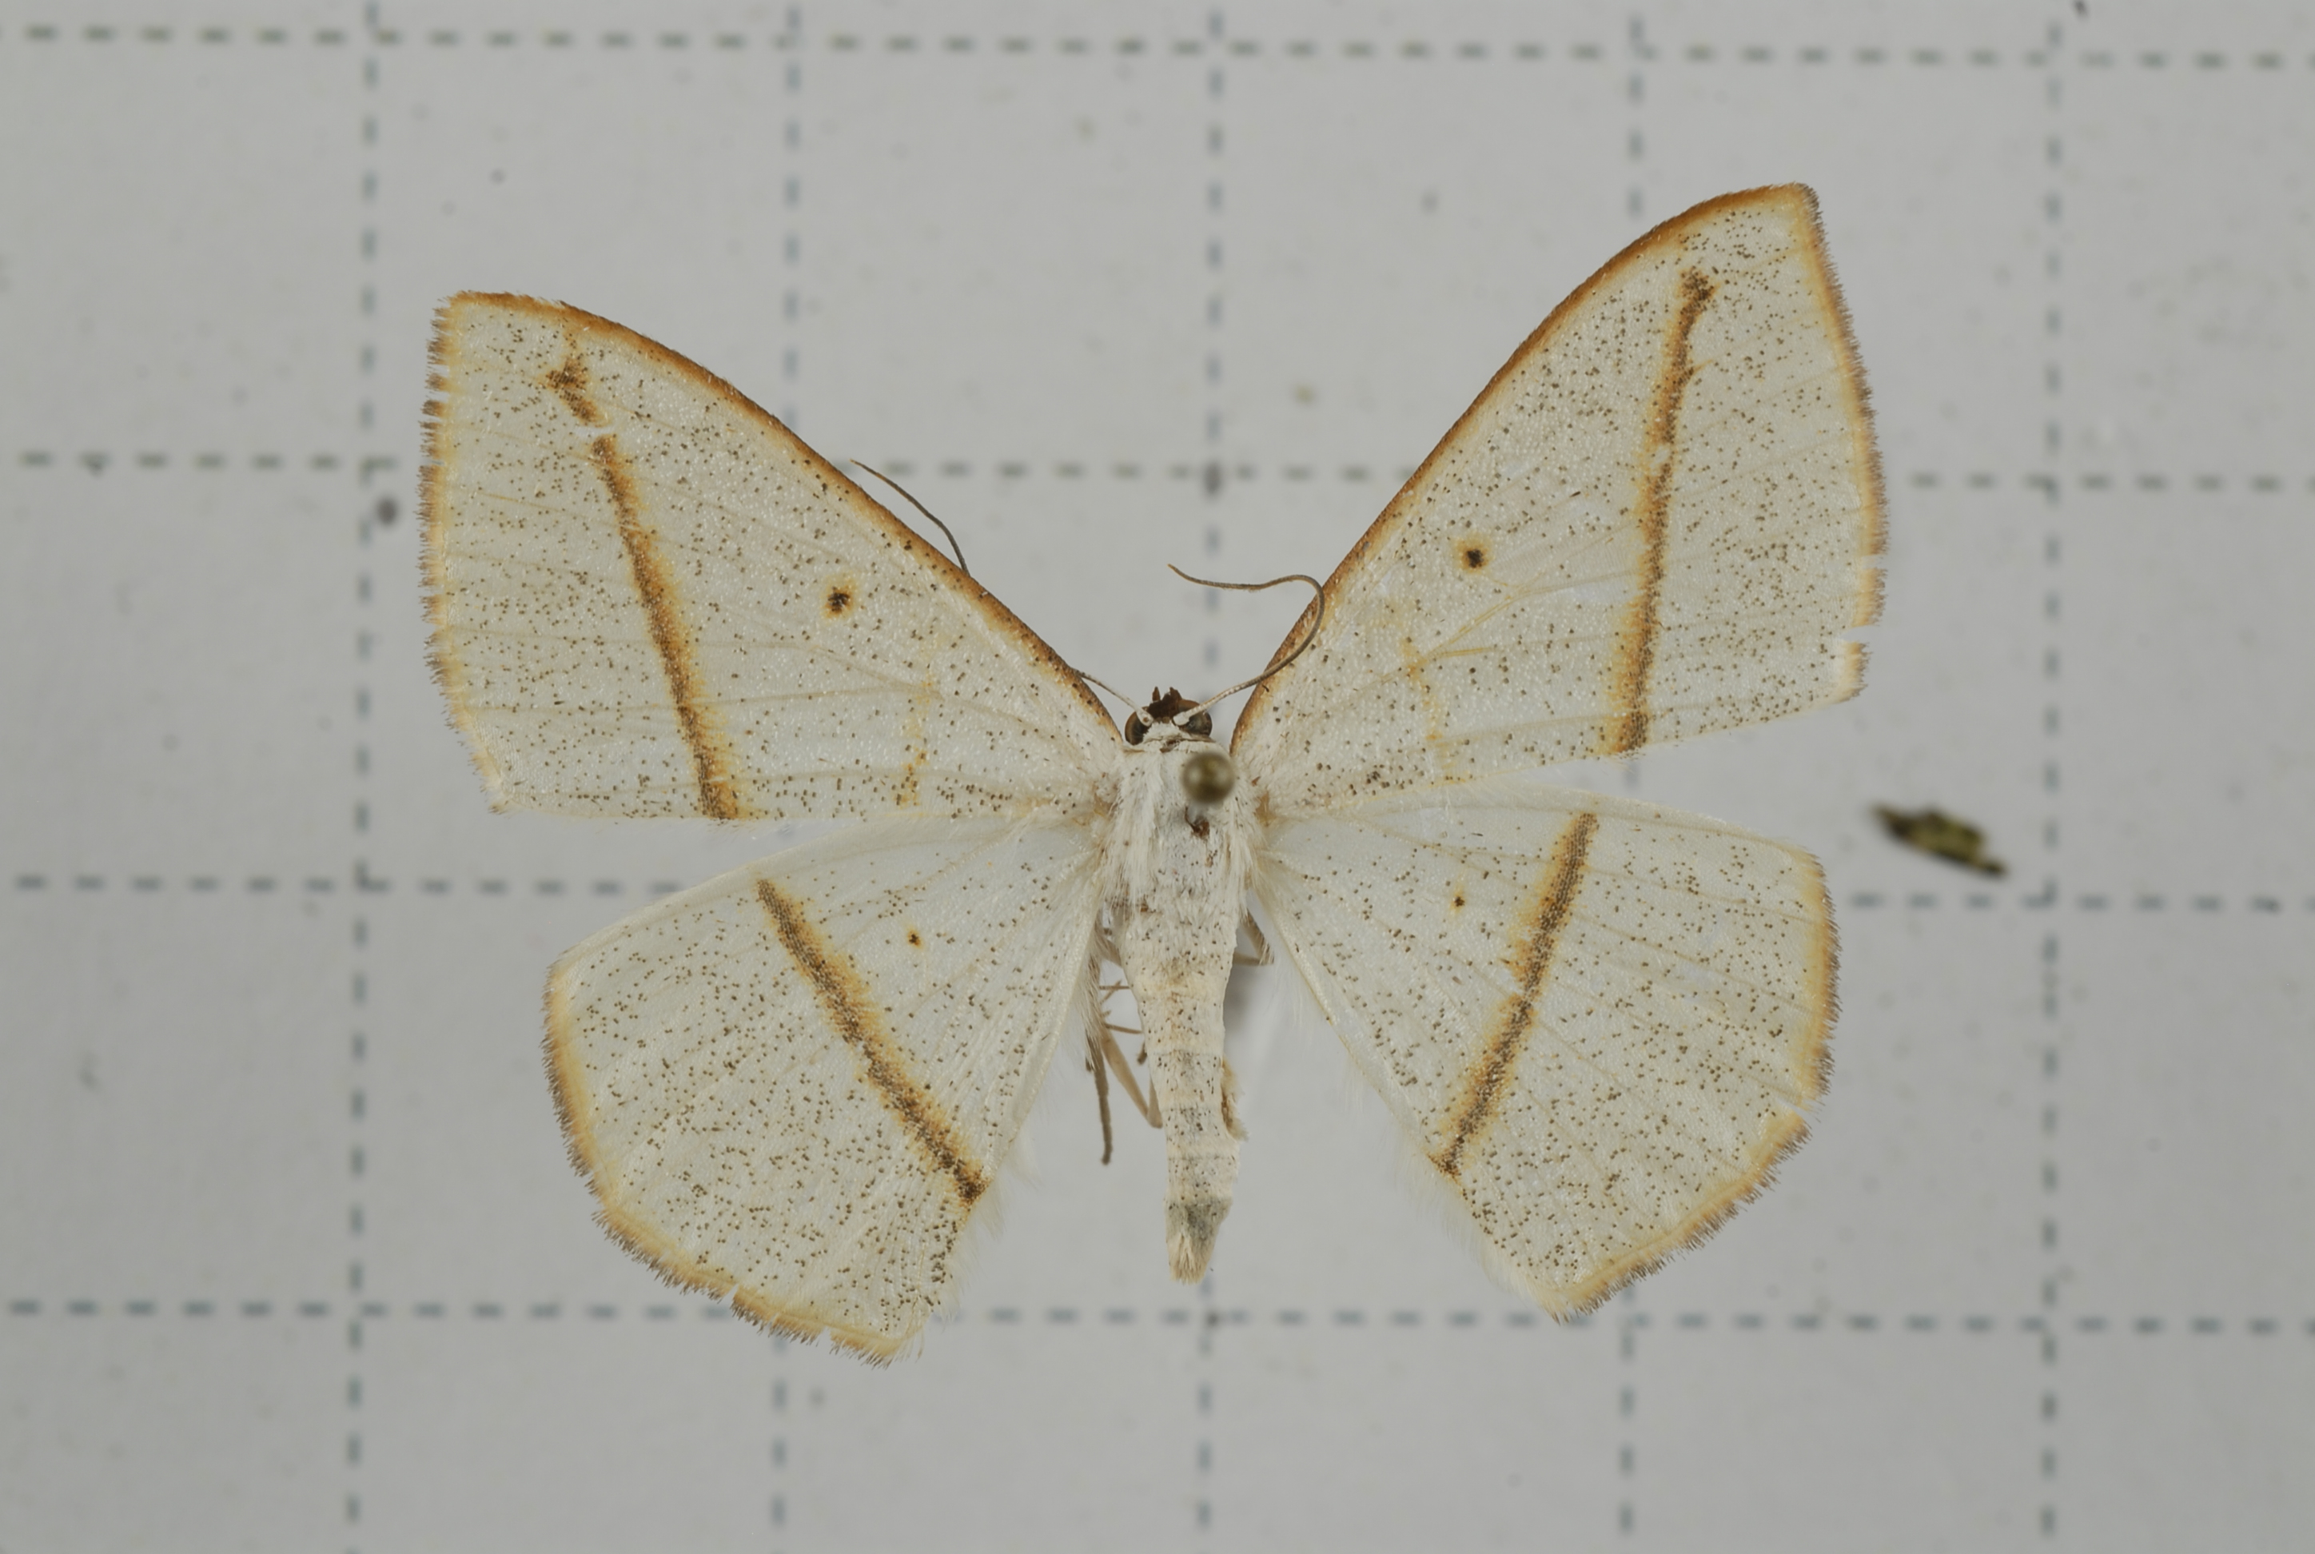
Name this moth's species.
Lomographa inamata
